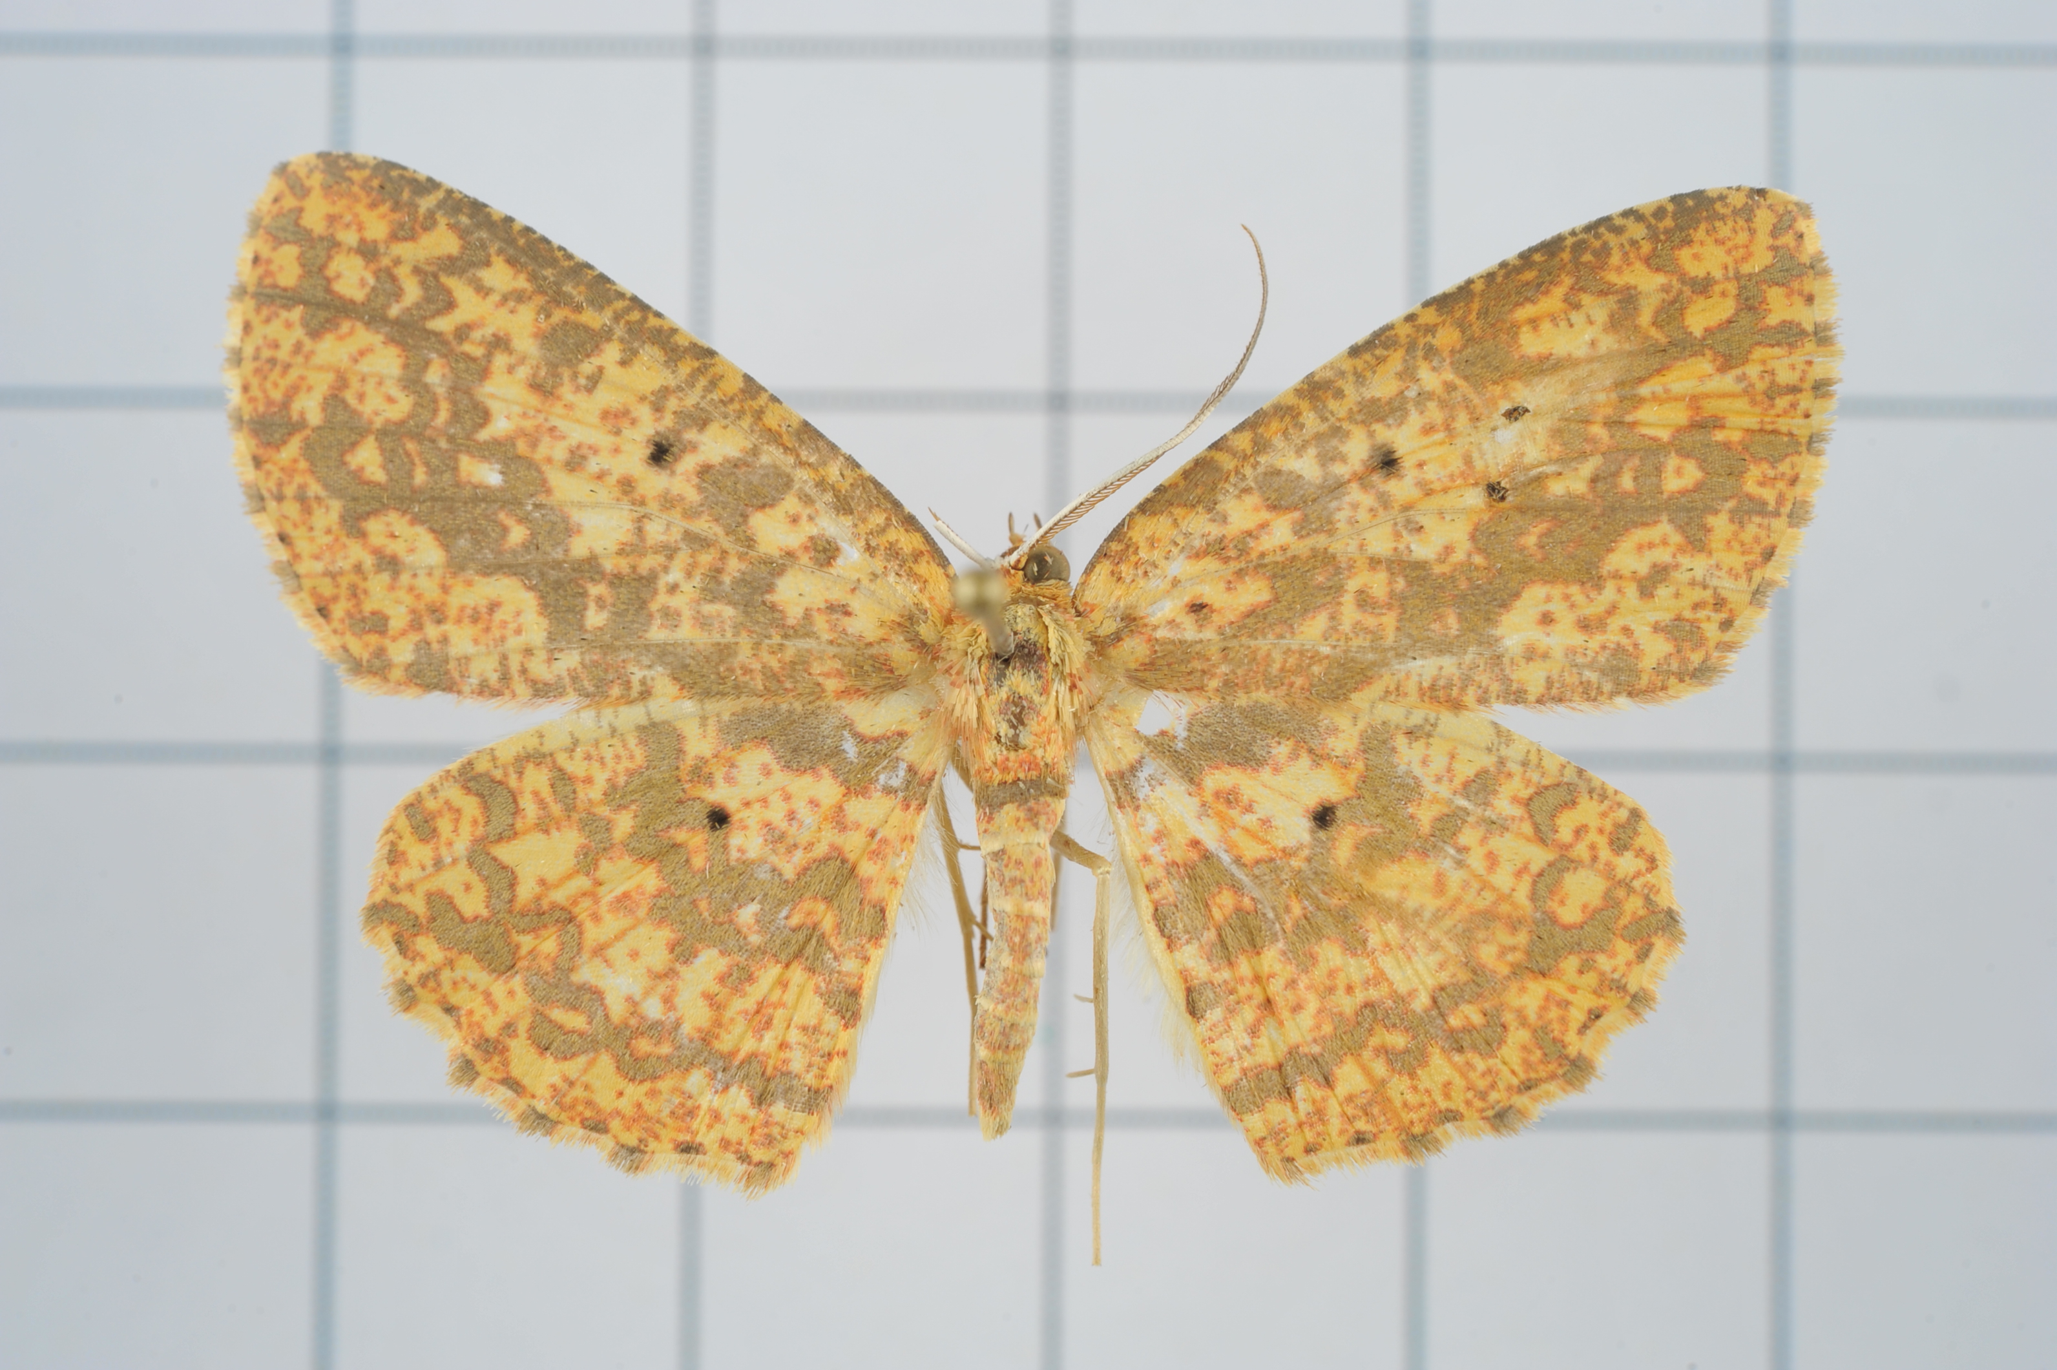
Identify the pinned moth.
Borbacha pardaria
